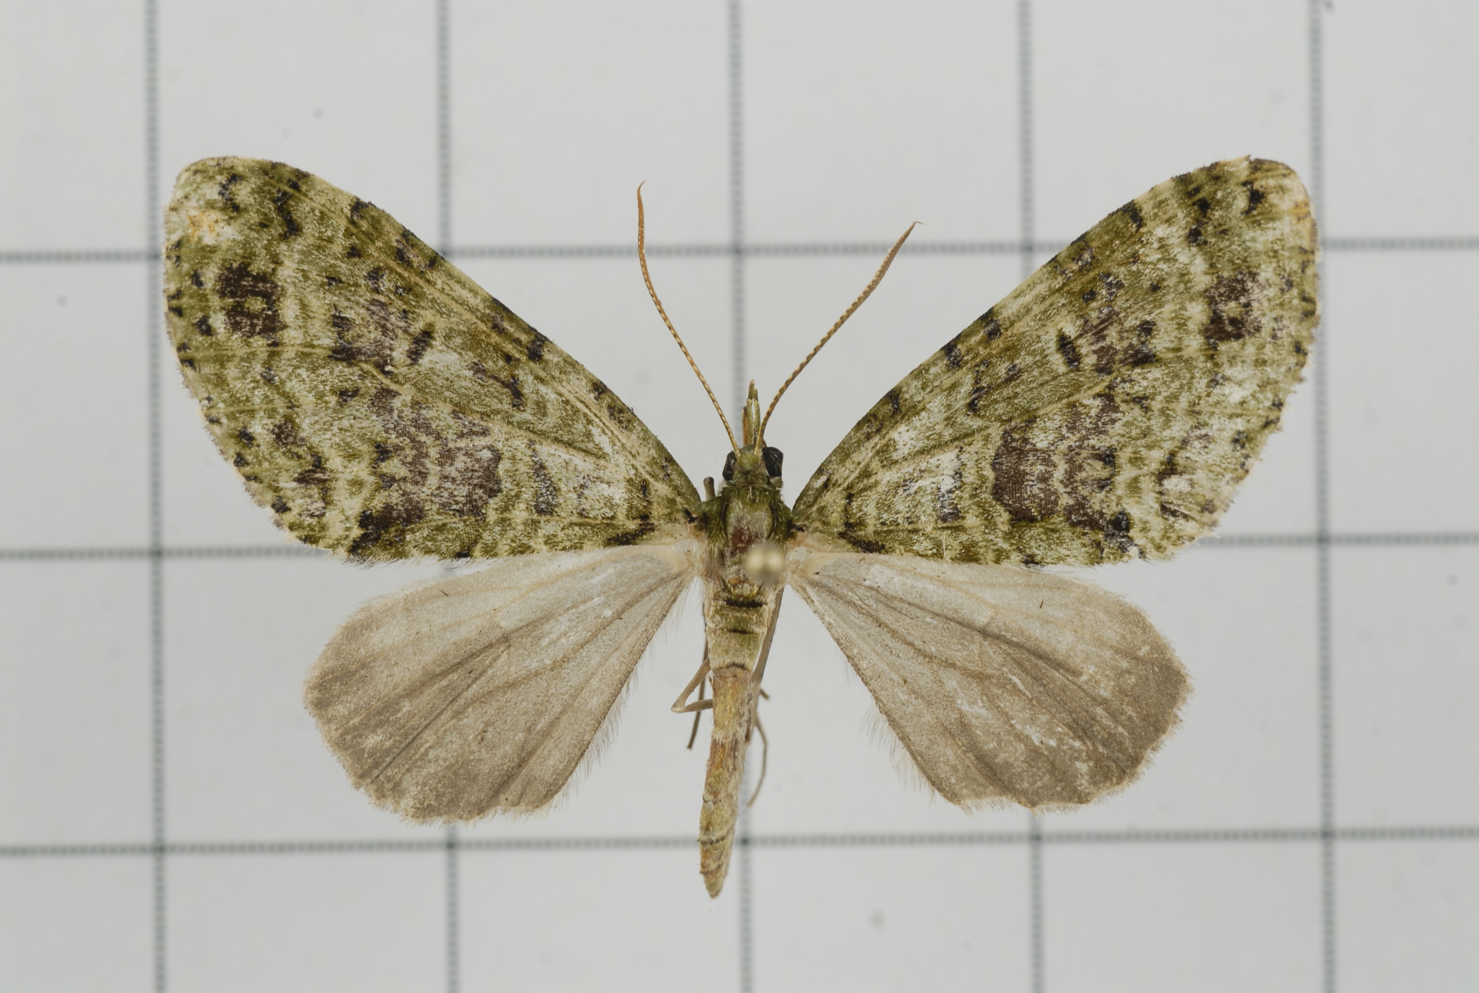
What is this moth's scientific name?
Hypocometa clauda
